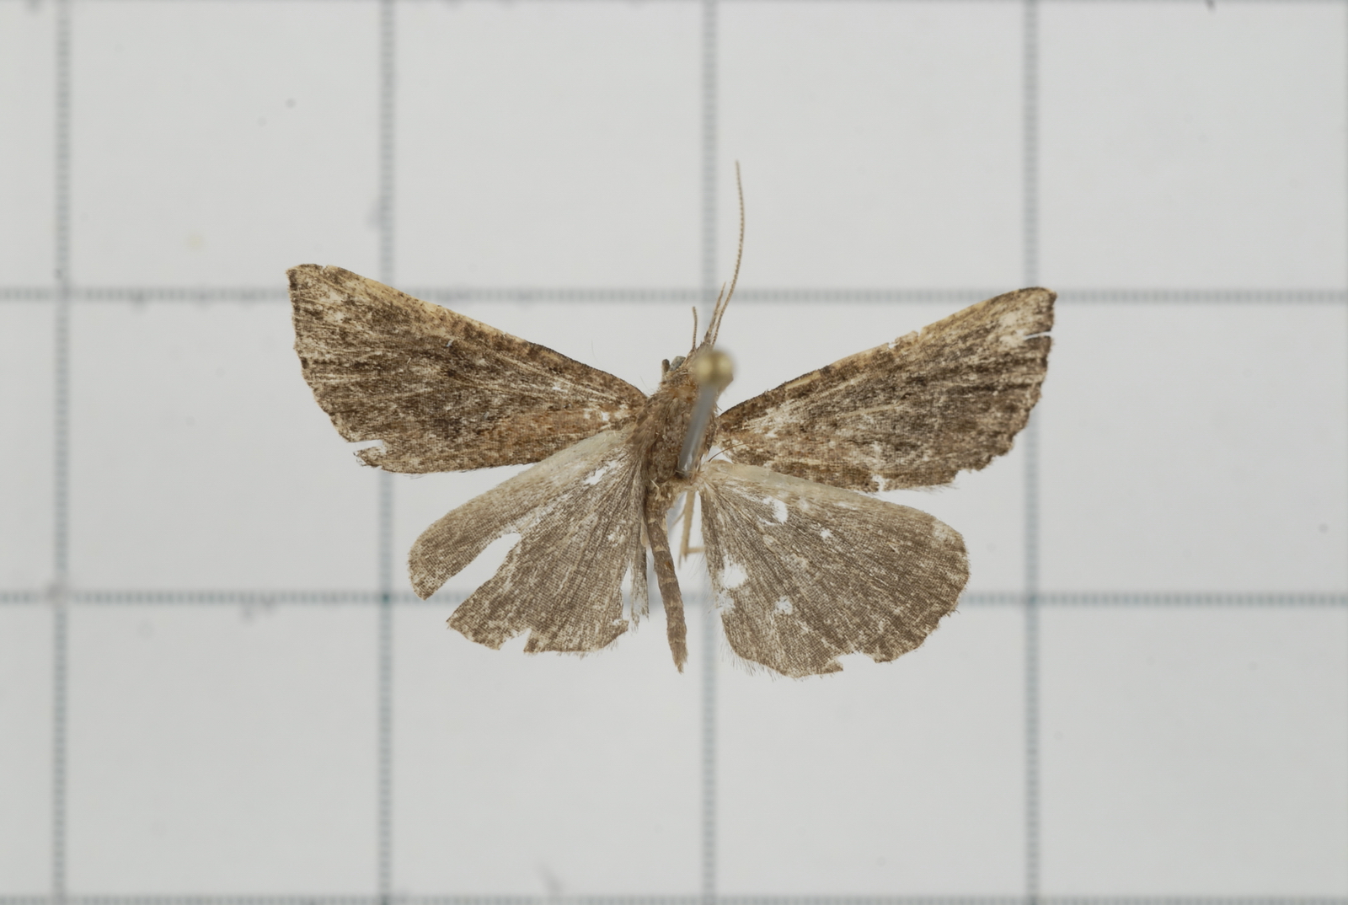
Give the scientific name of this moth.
Hypena kanshireiensis
